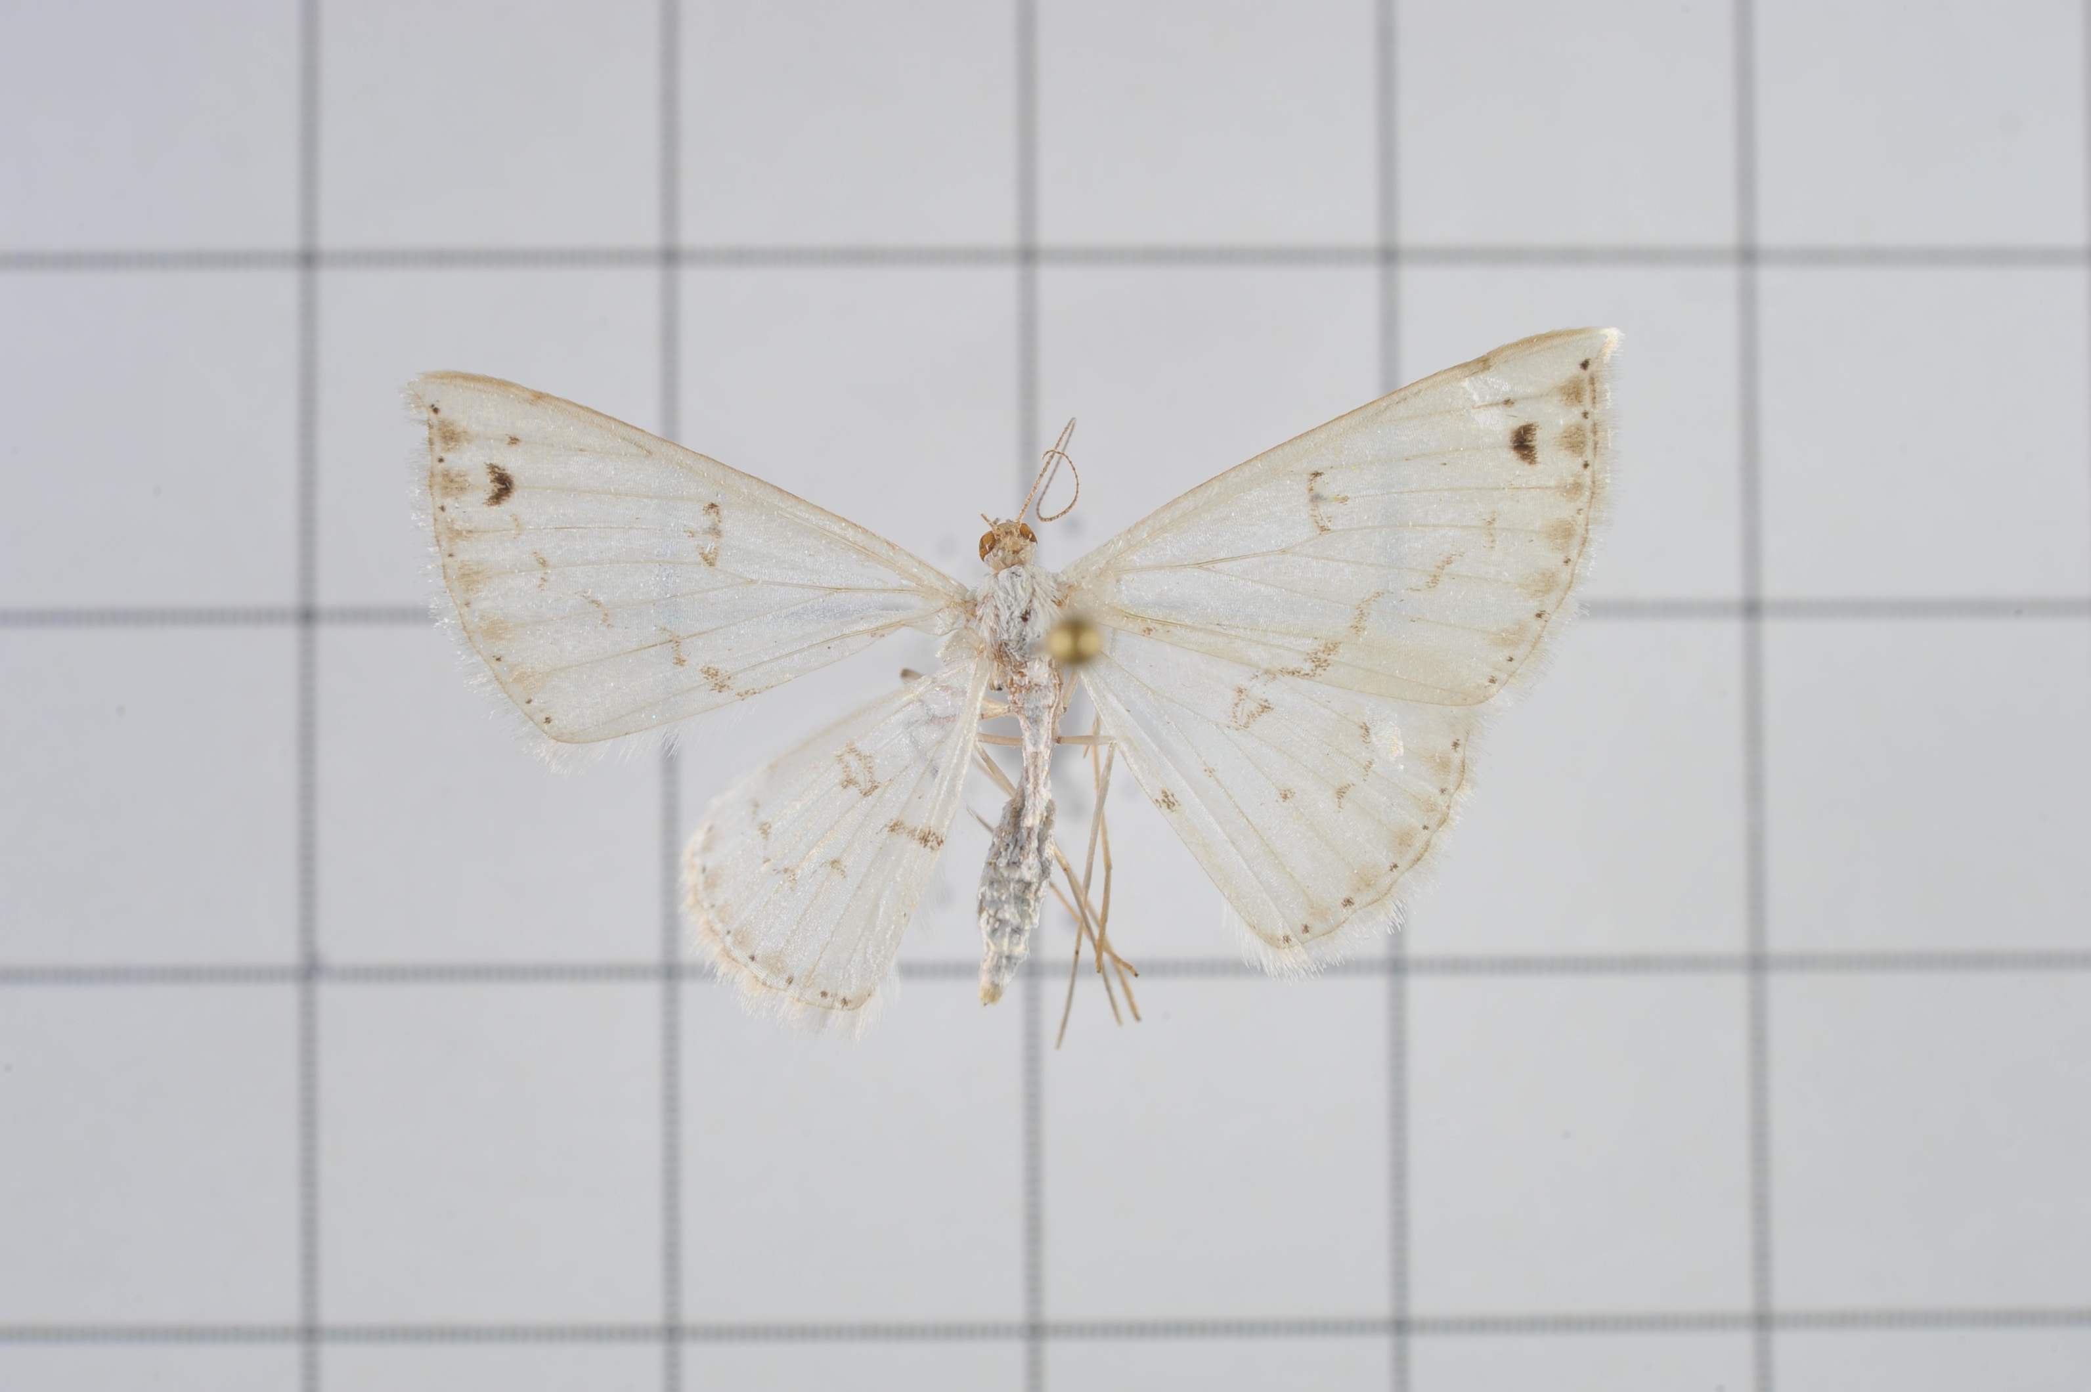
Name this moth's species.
Derambila dentifera
